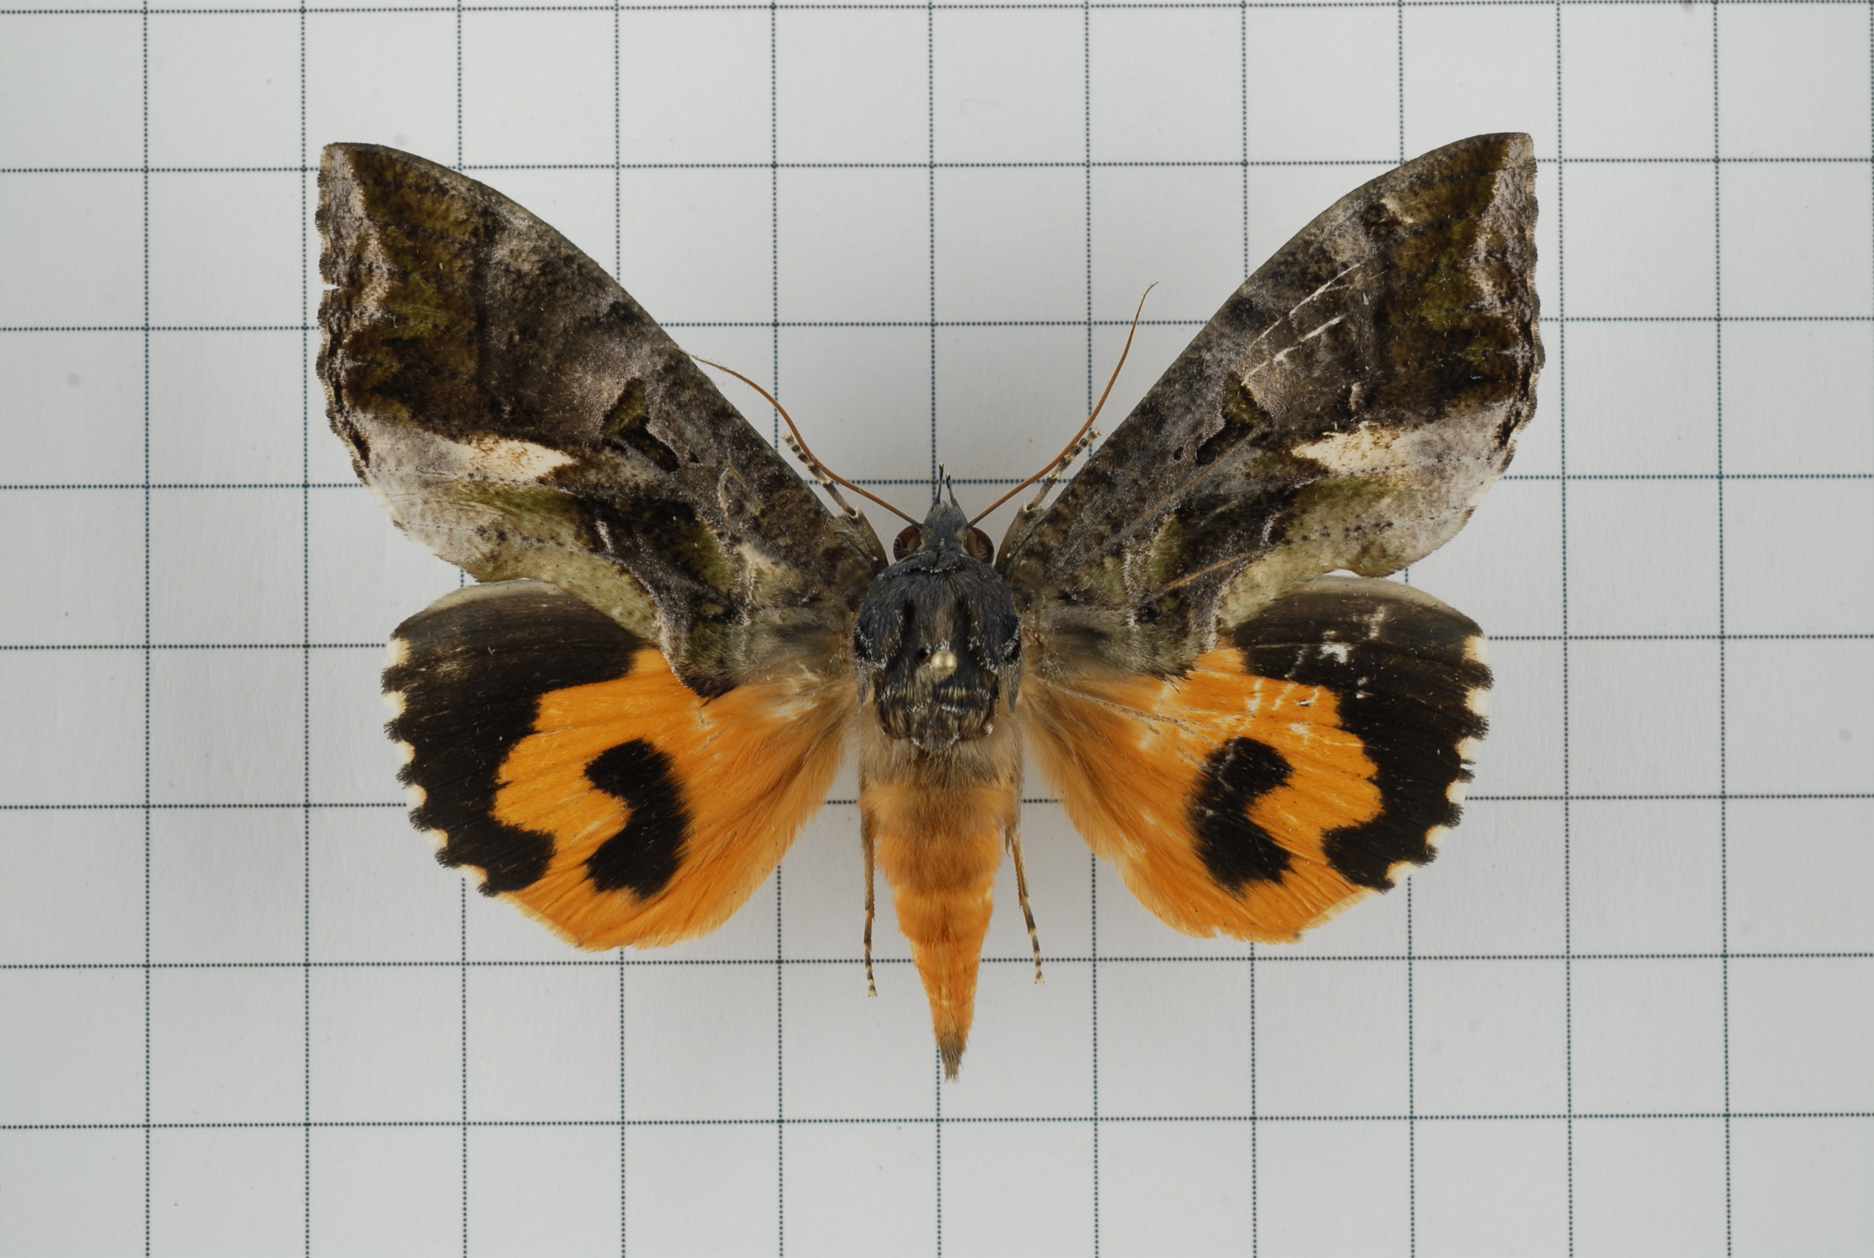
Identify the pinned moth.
Eudocima phalonia
